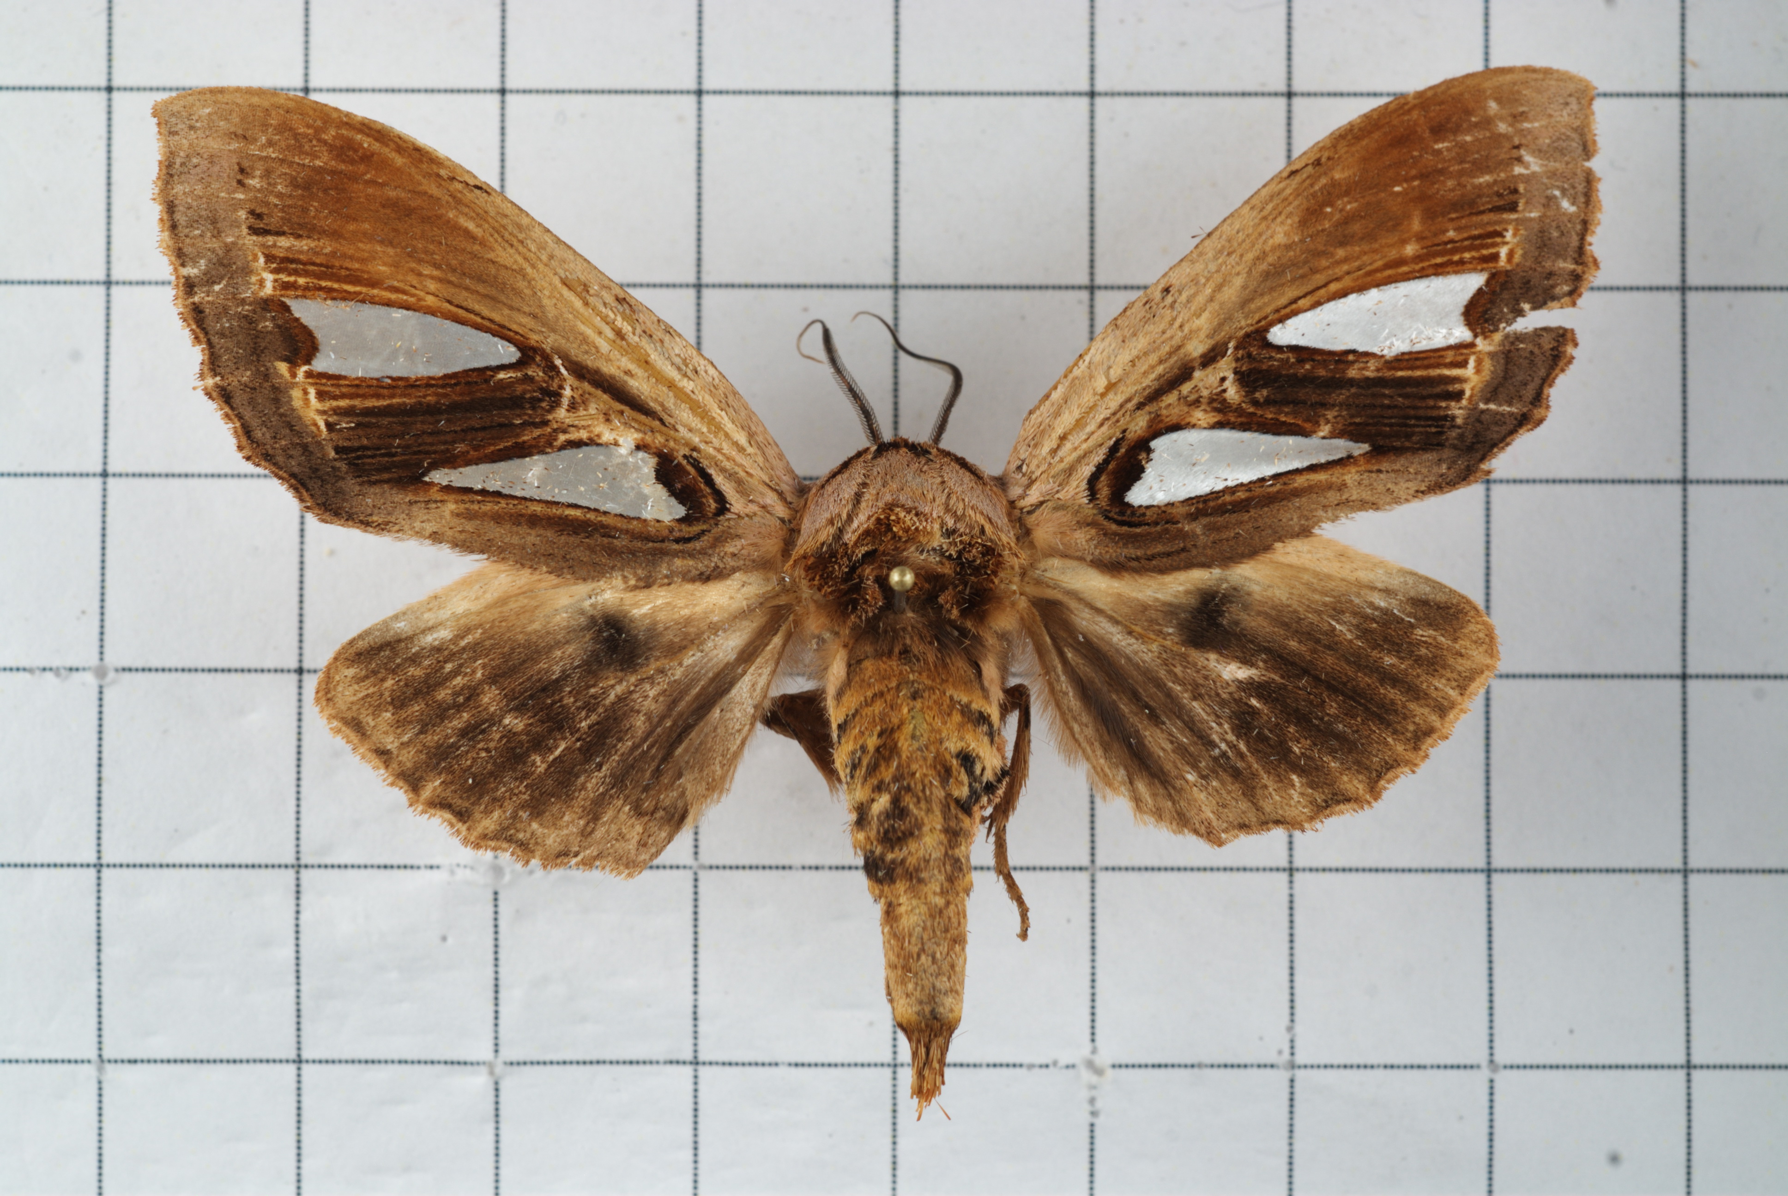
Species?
Tarsolepis japonica
